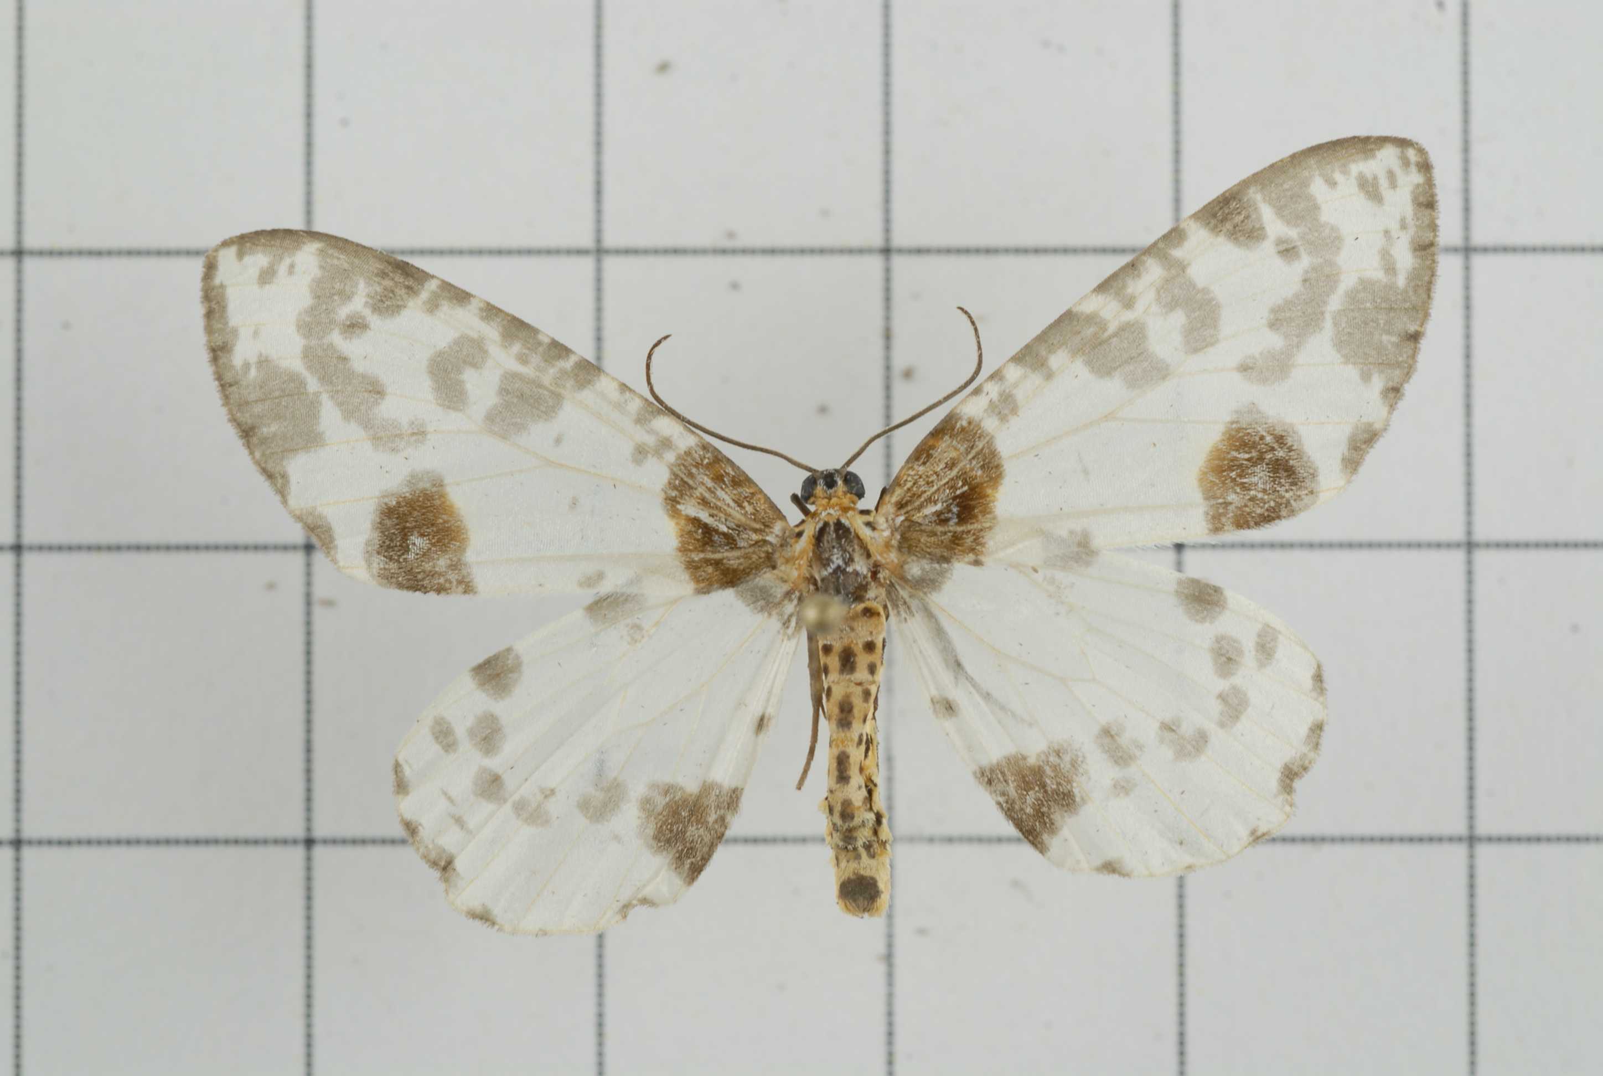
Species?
Abraxas formosilluminata
